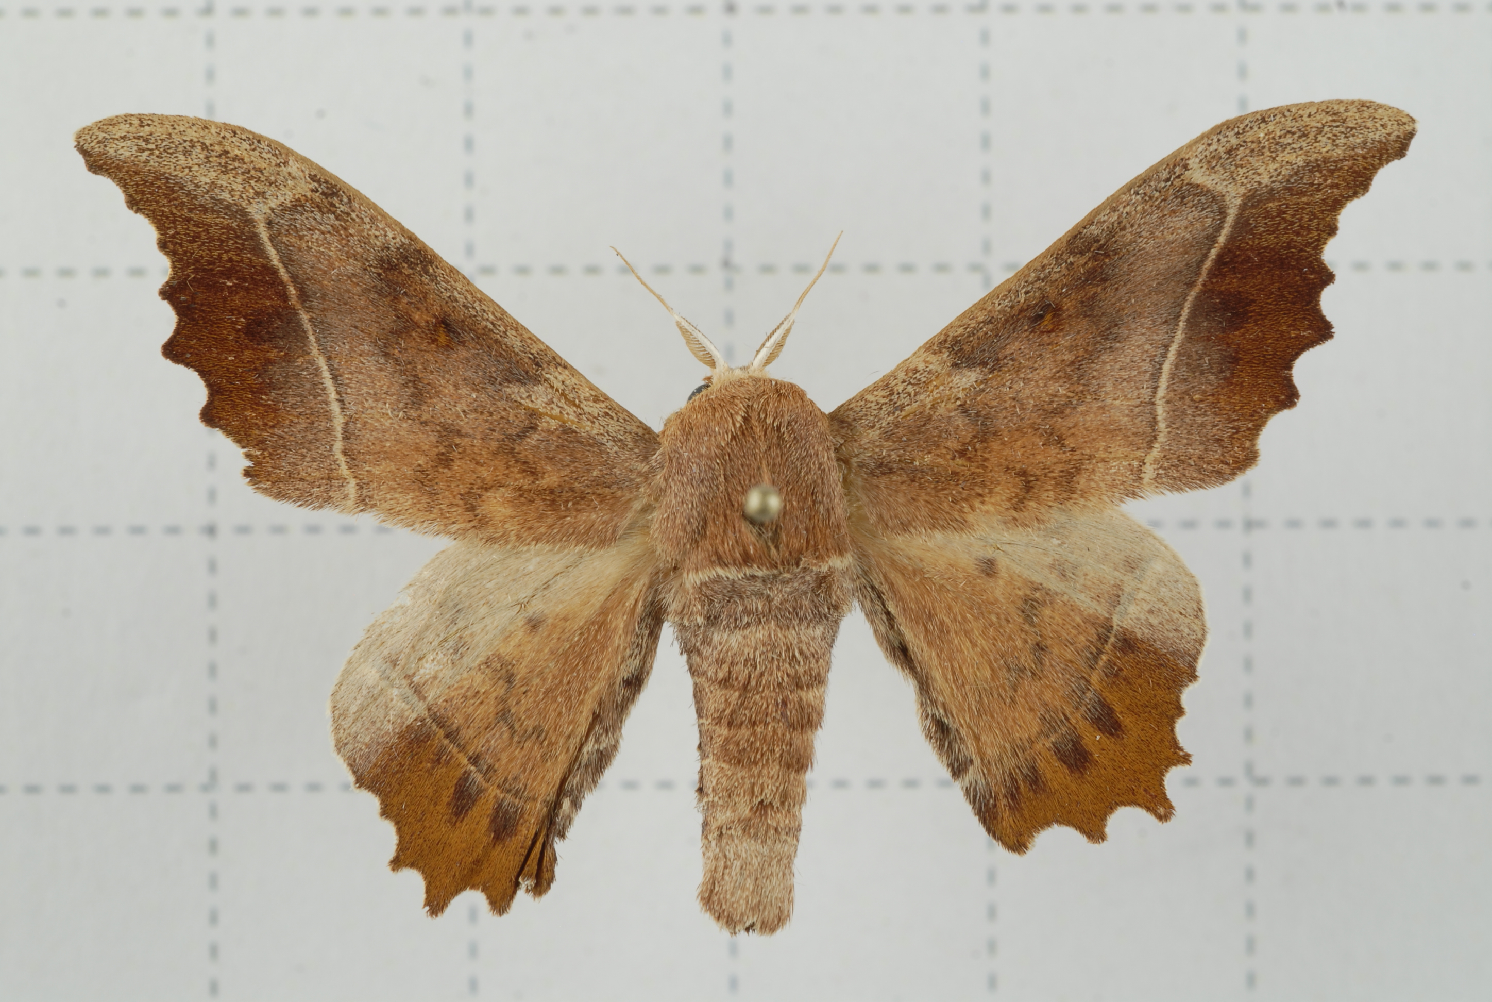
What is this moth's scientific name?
Oberthueria formosibia
